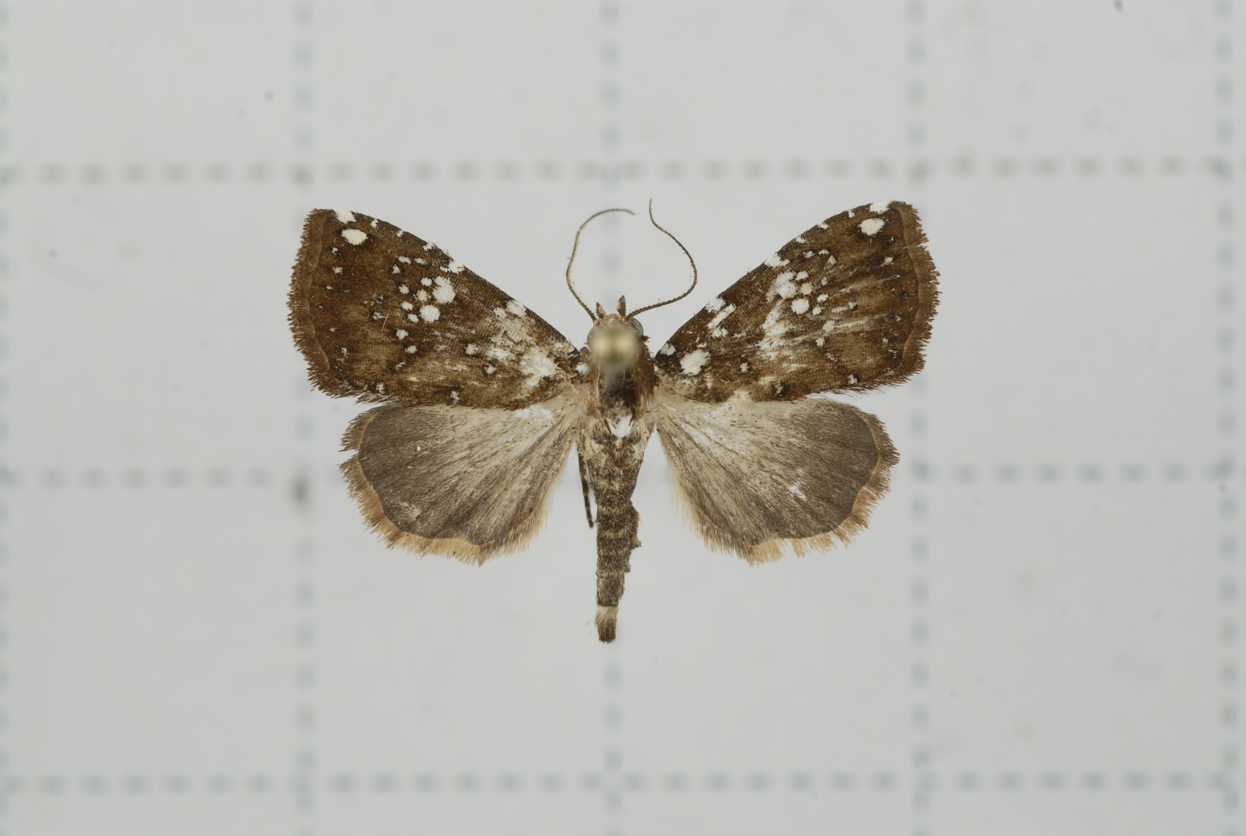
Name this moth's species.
Rivula niveipuncta
